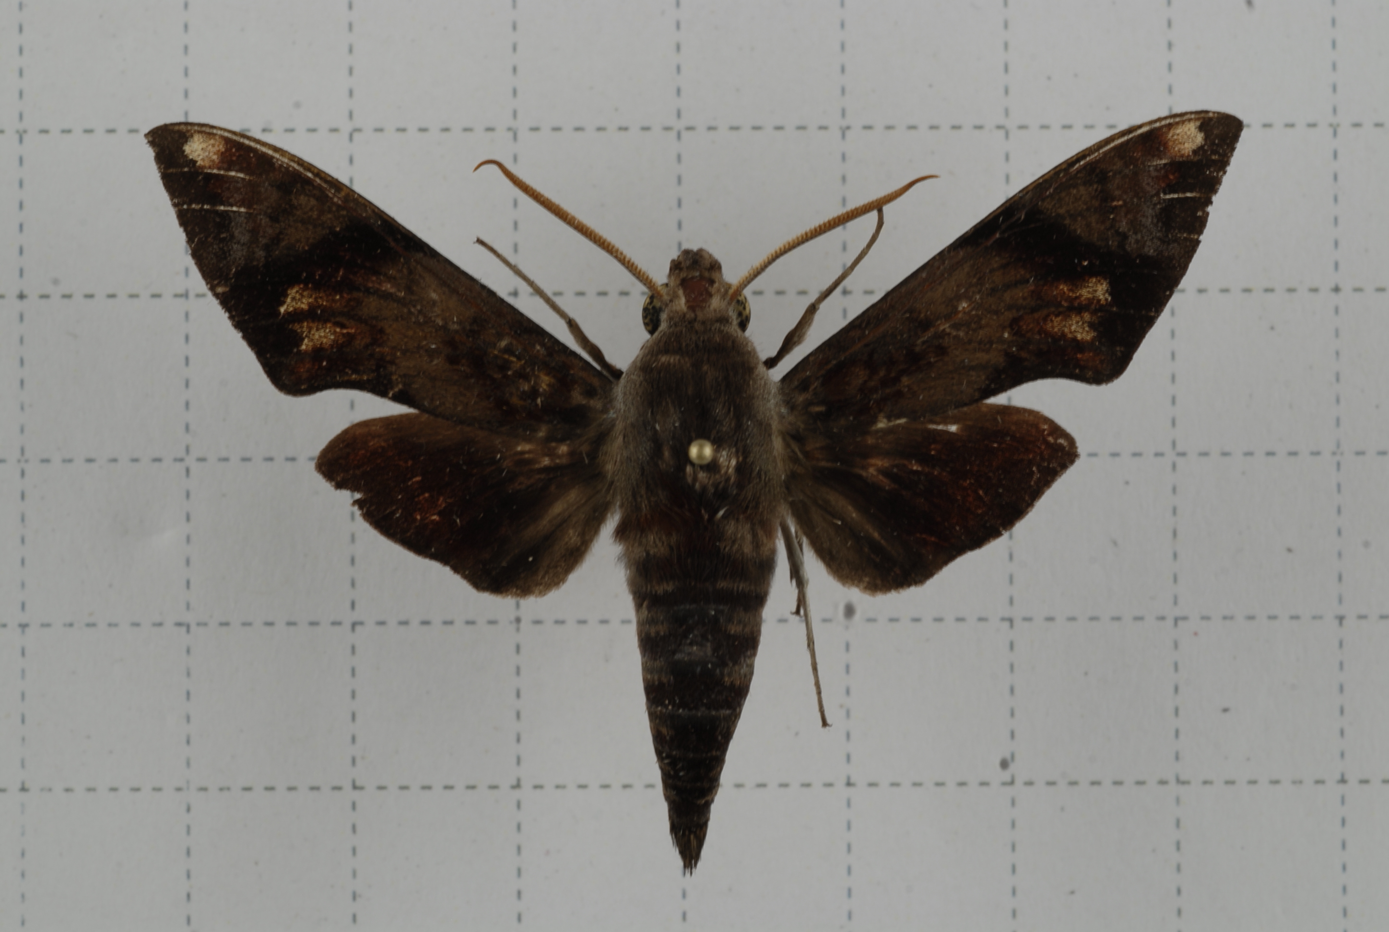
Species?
Dahira obliquifascia
